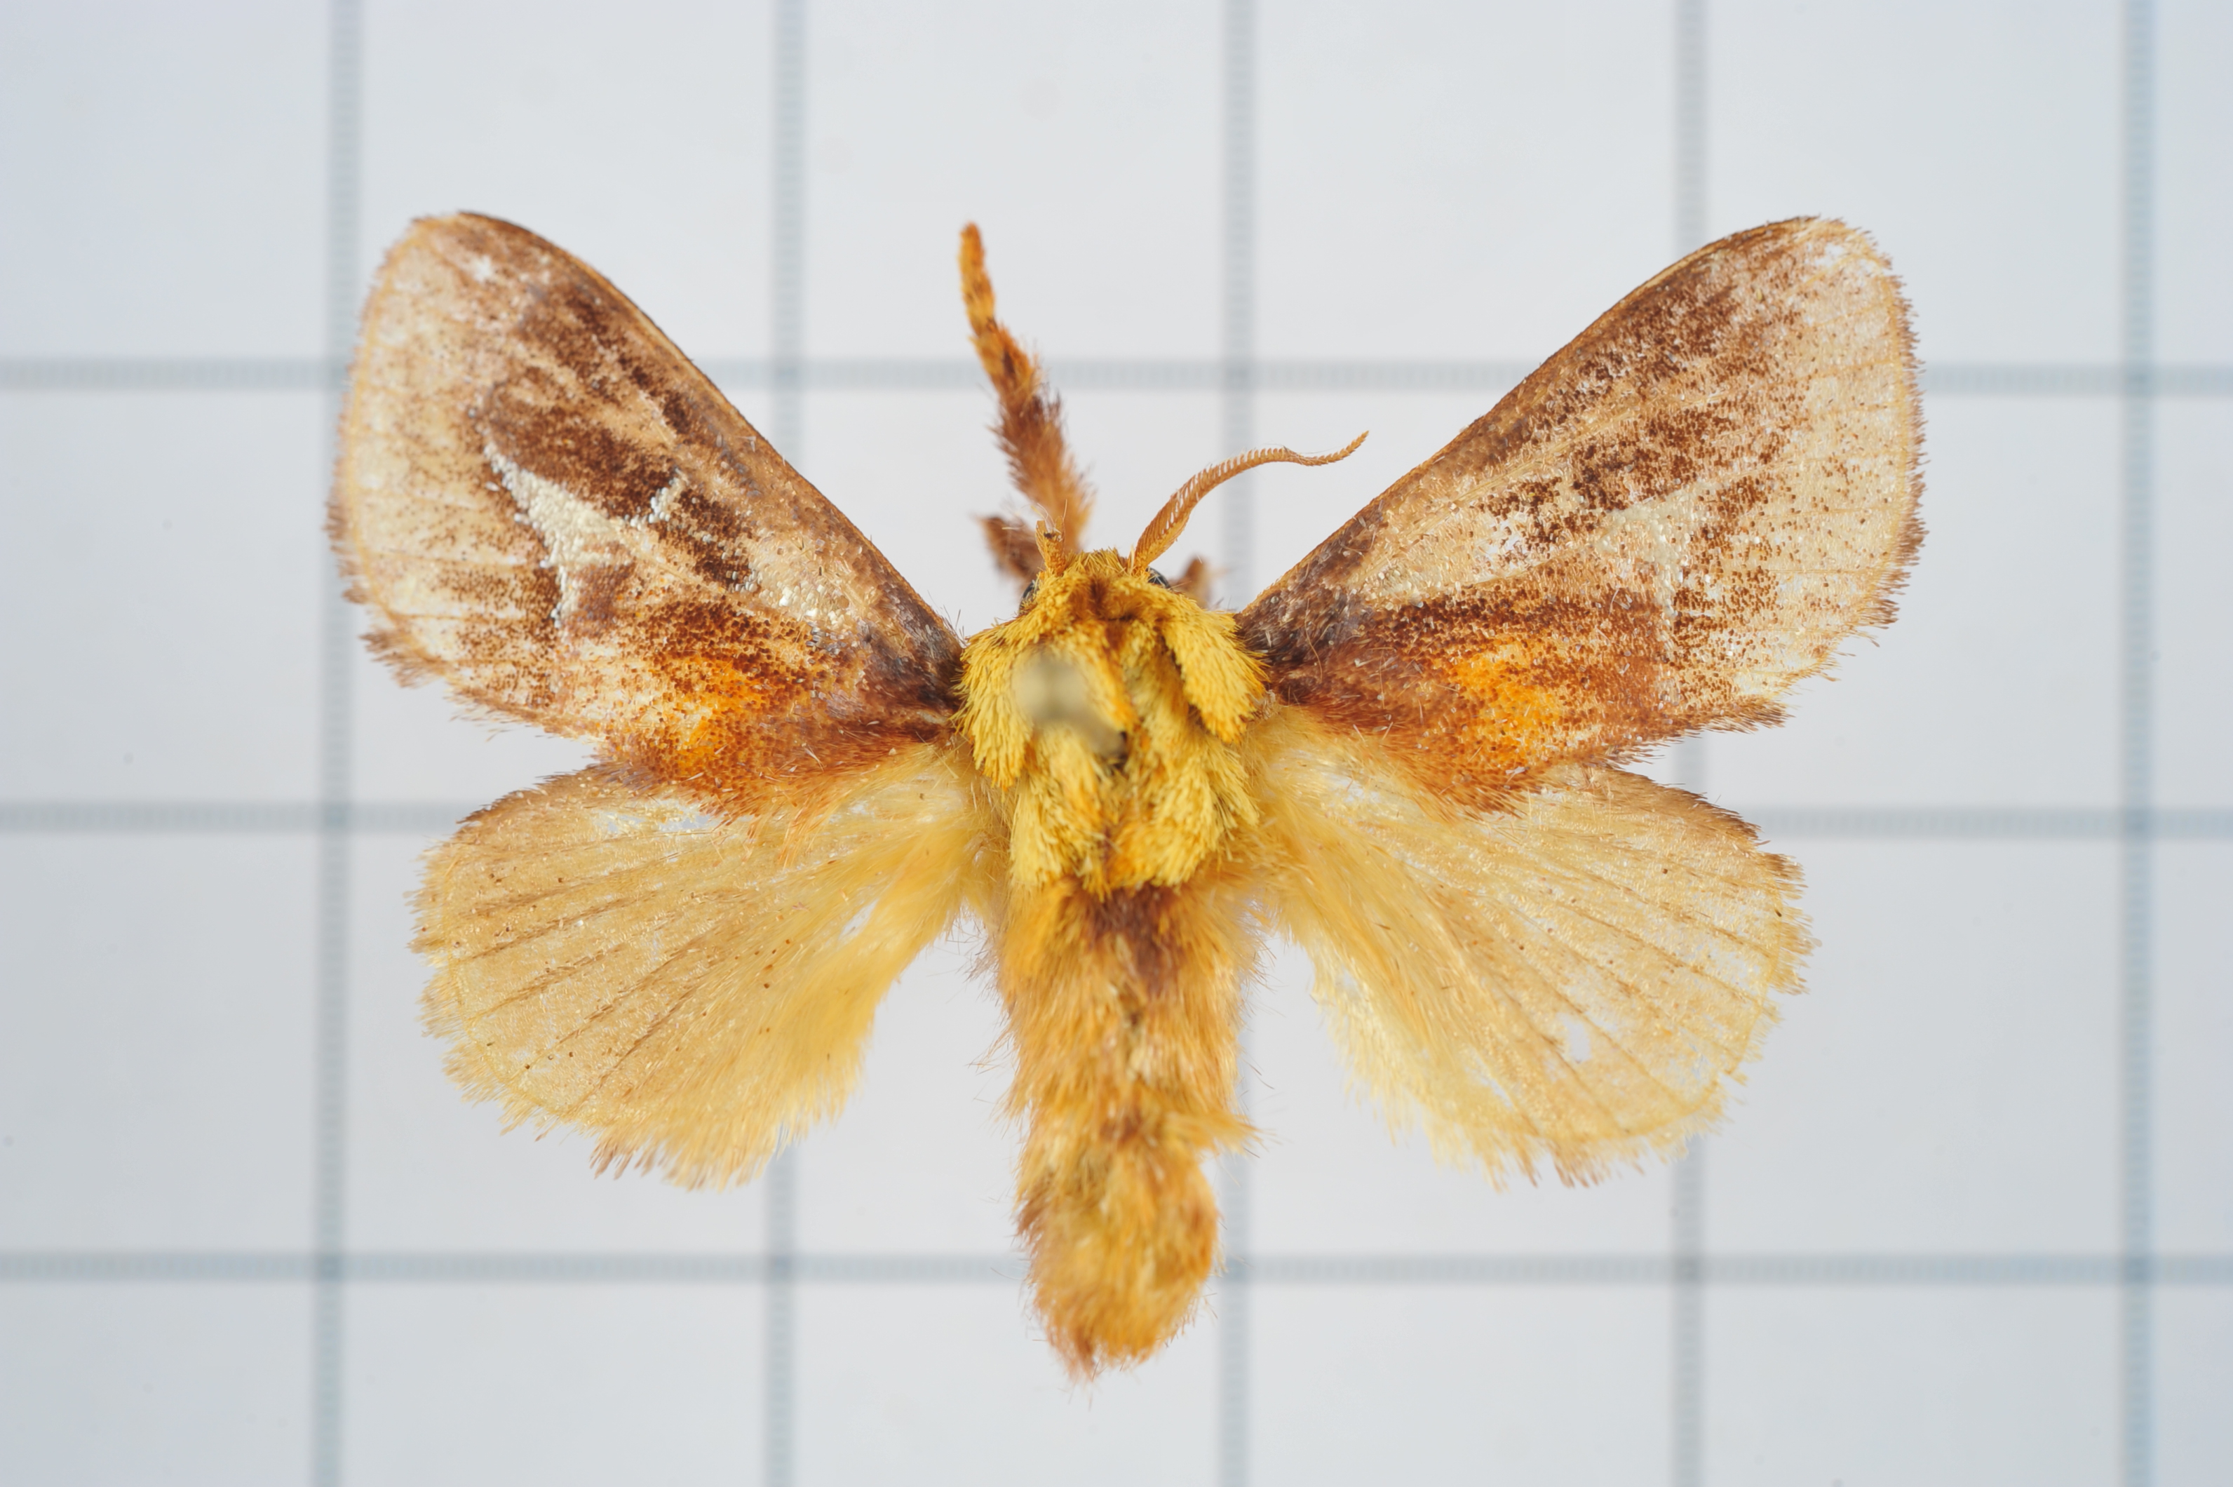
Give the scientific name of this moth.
Miresa fulgida
